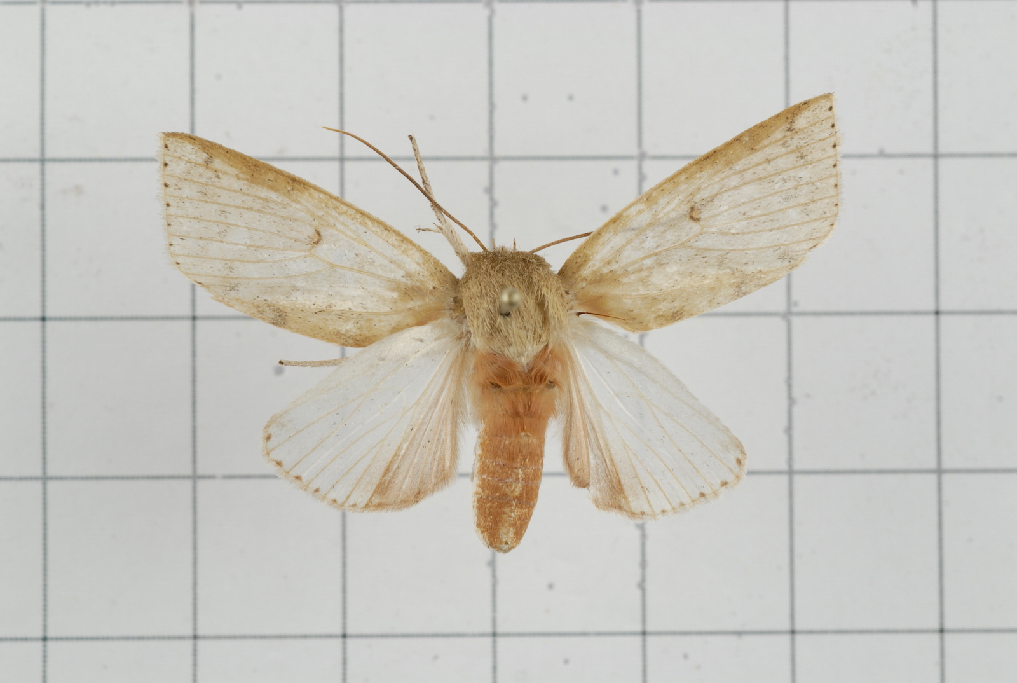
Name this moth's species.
Tympanistes rubidorsalis
